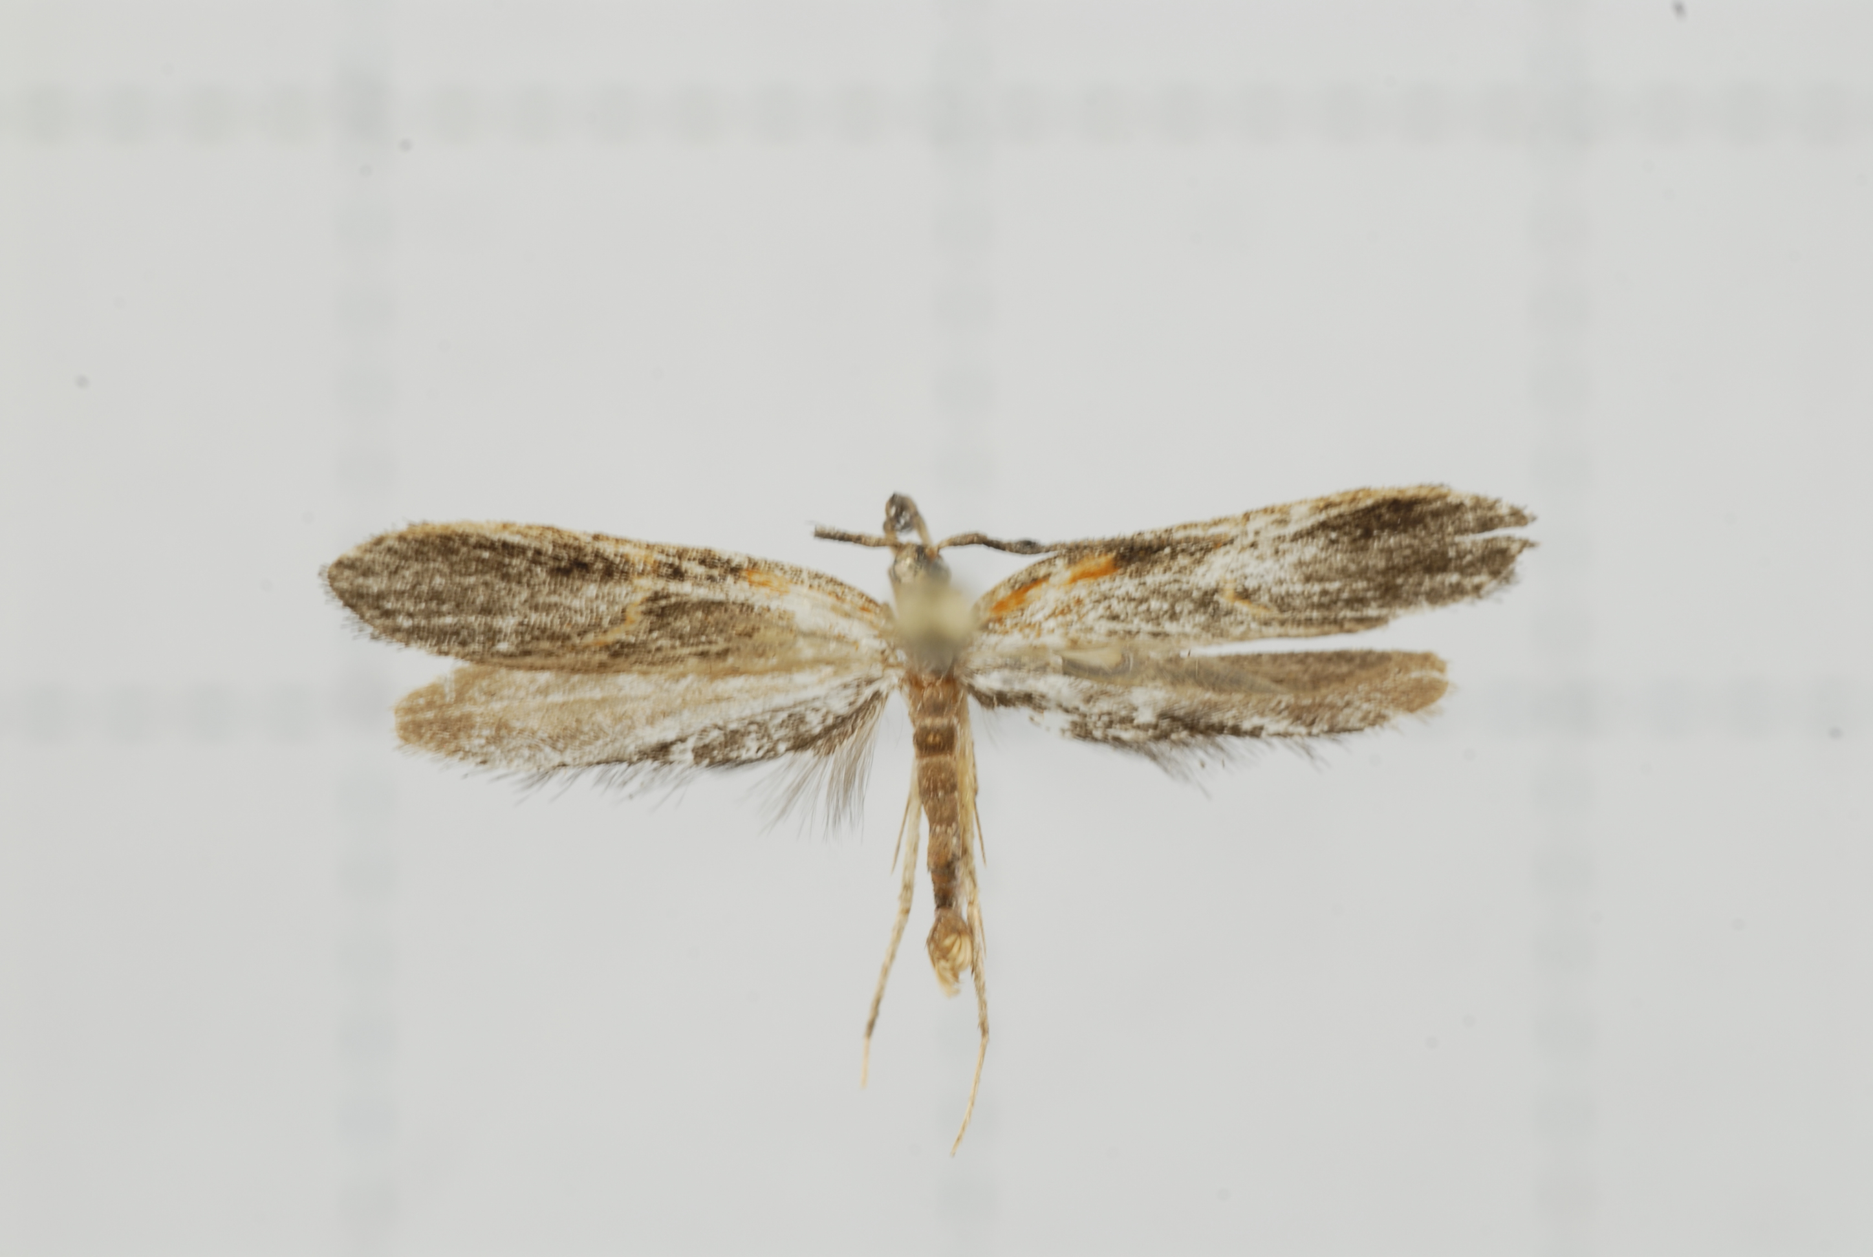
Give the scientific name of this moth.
Tisis mesozosta
